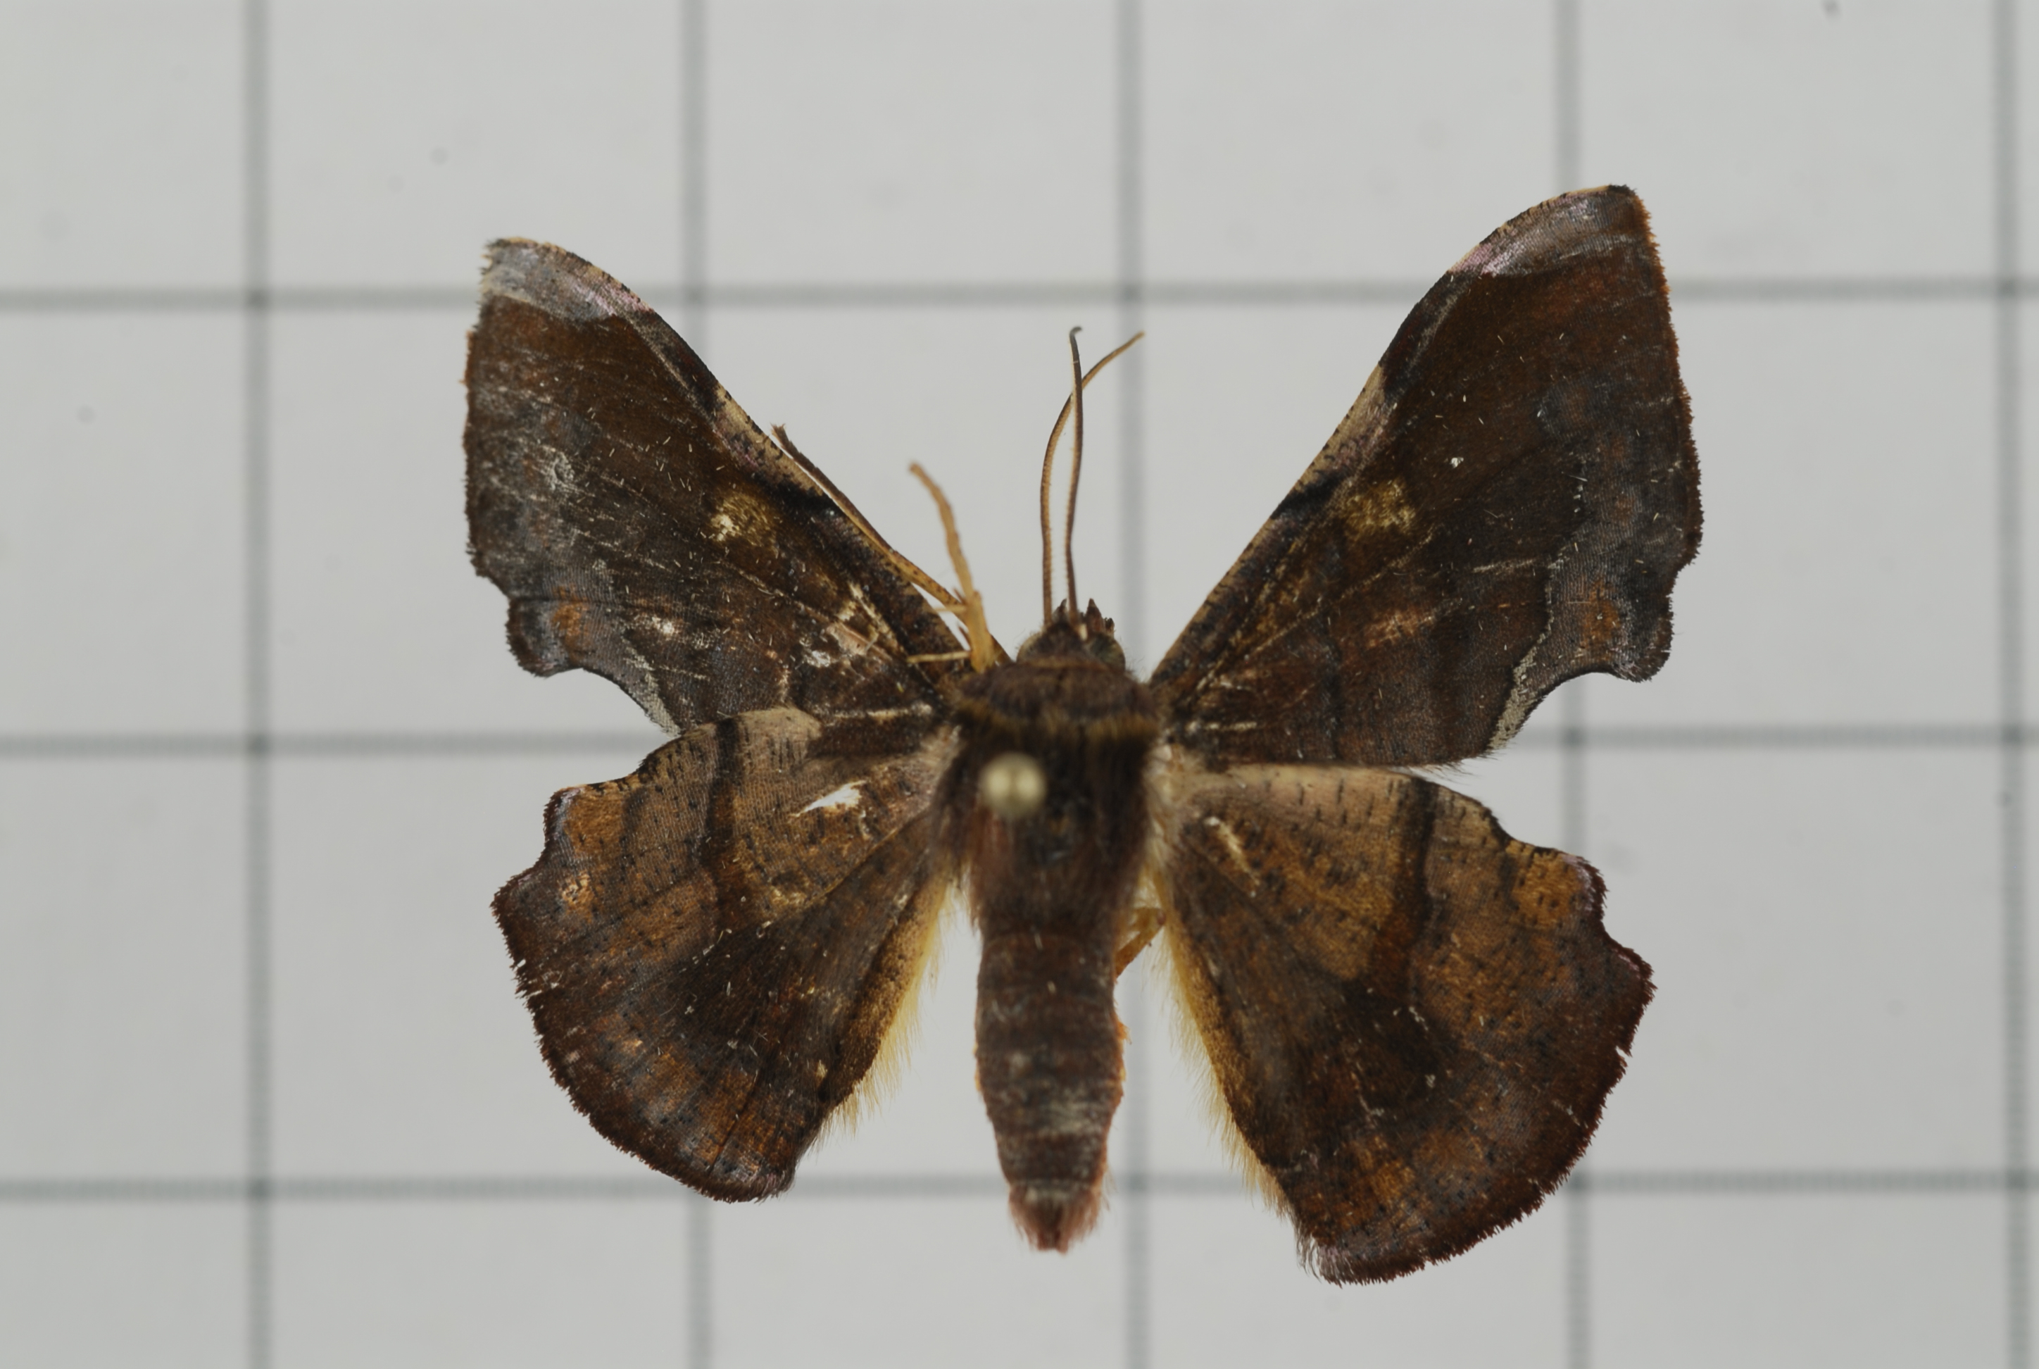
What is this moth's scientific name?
Fascellina chromataria
